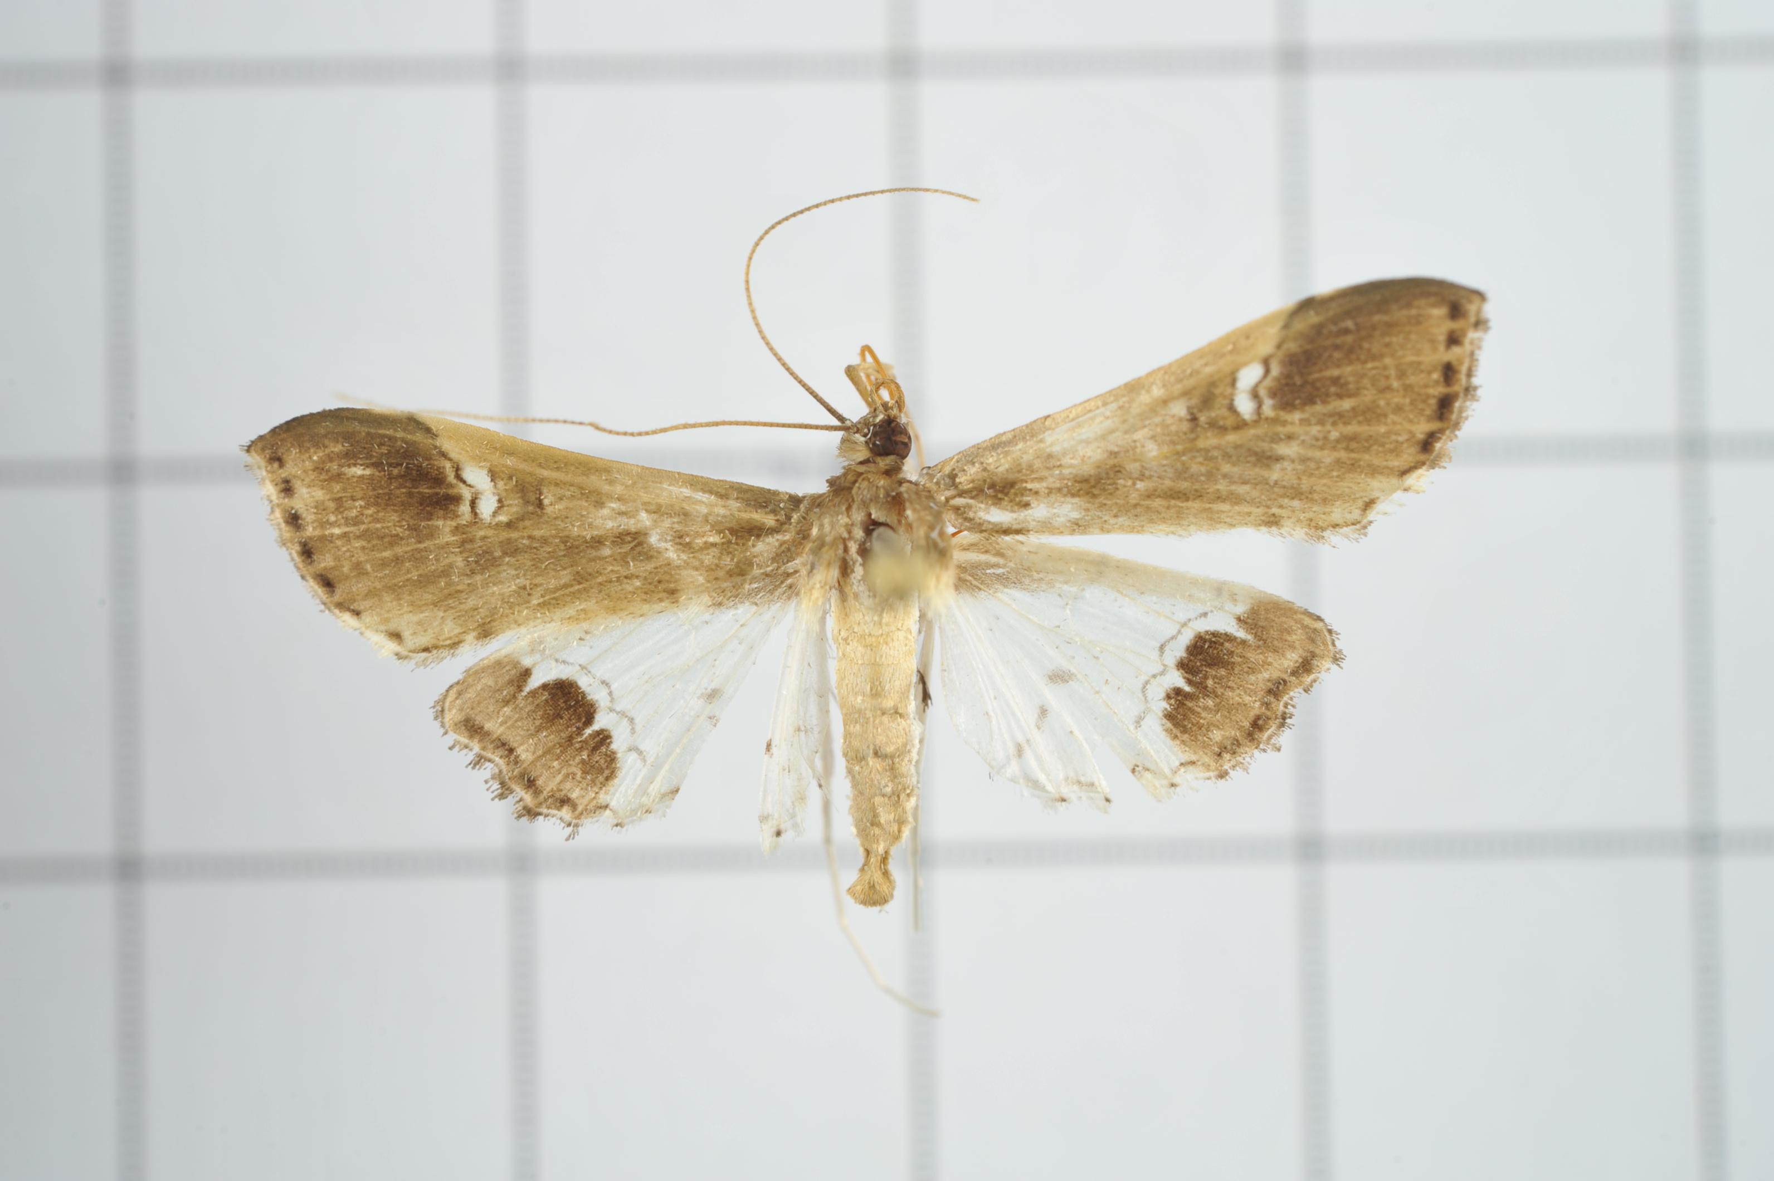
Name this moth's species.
Maruca amboinalis
